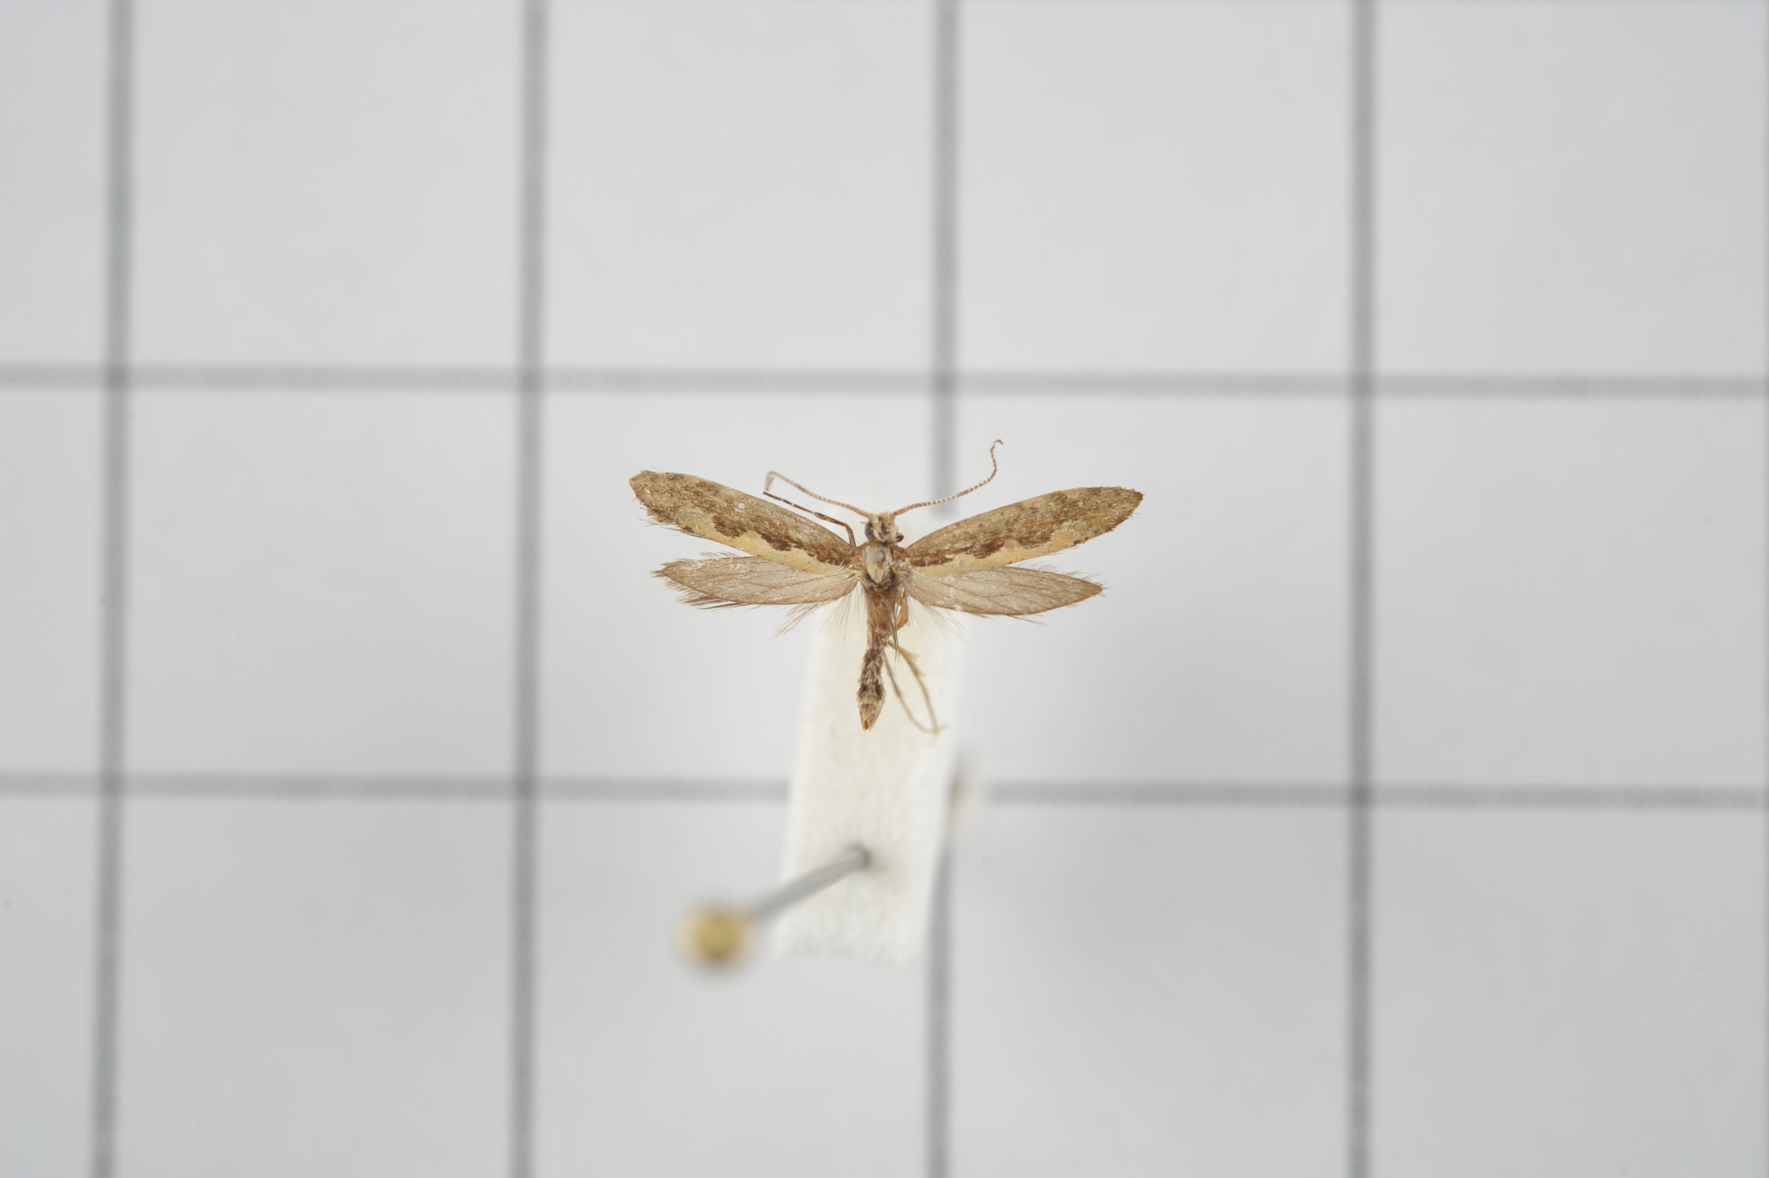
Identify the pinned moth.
Plutella xylostella
